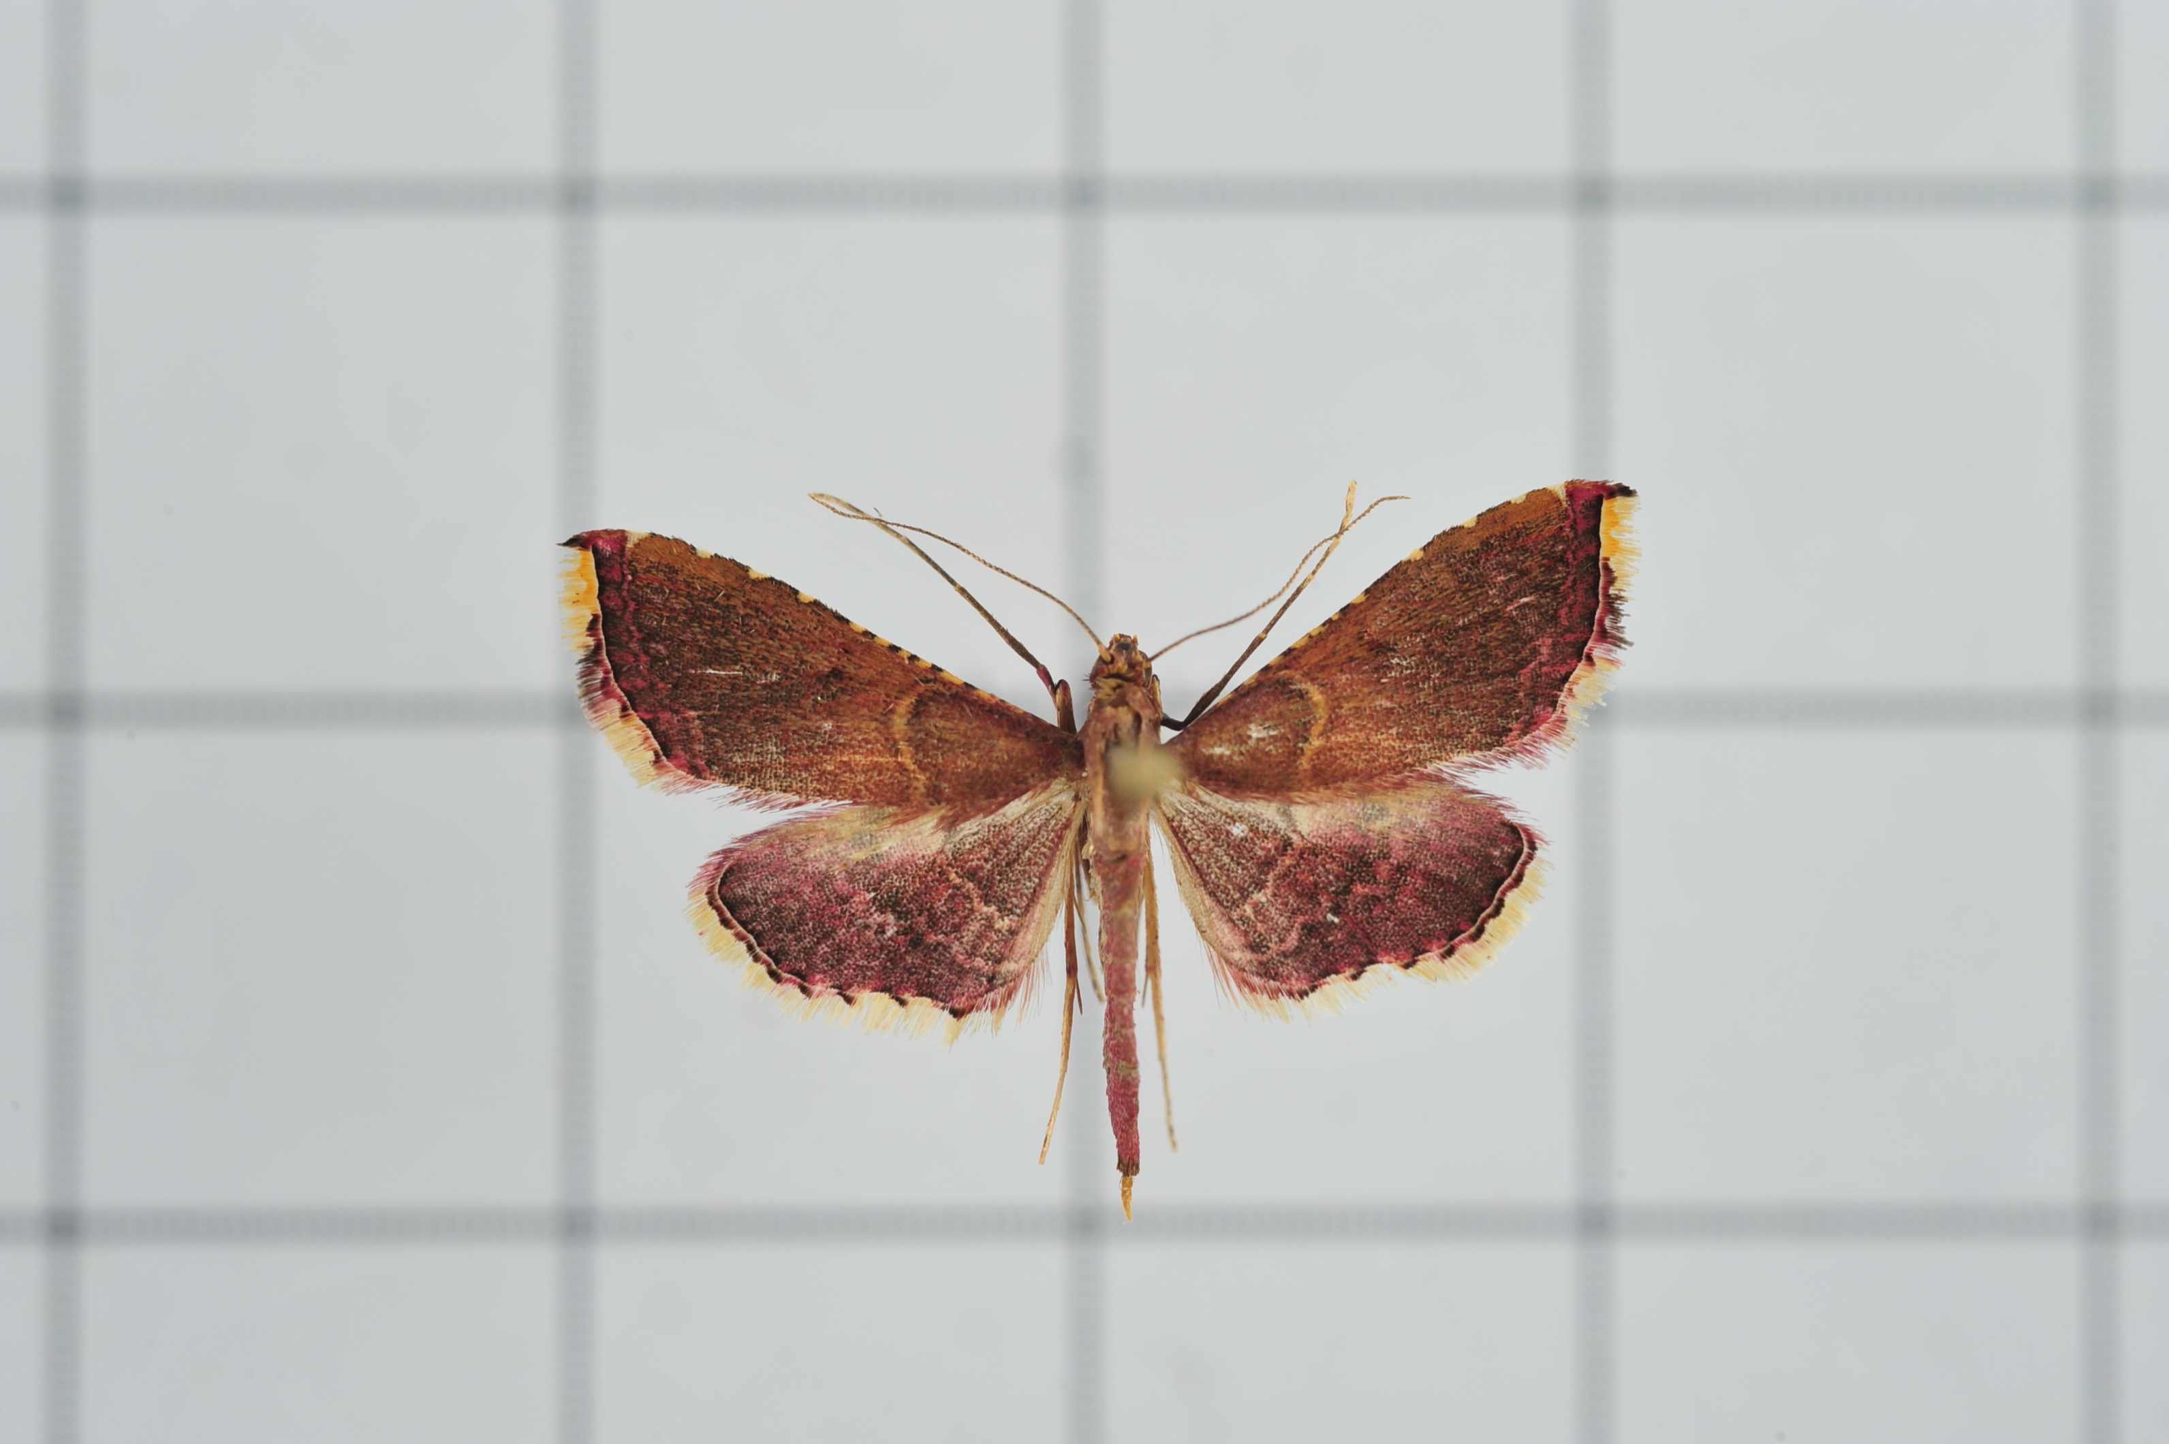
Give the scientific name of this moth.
Endotricha olivacealis
